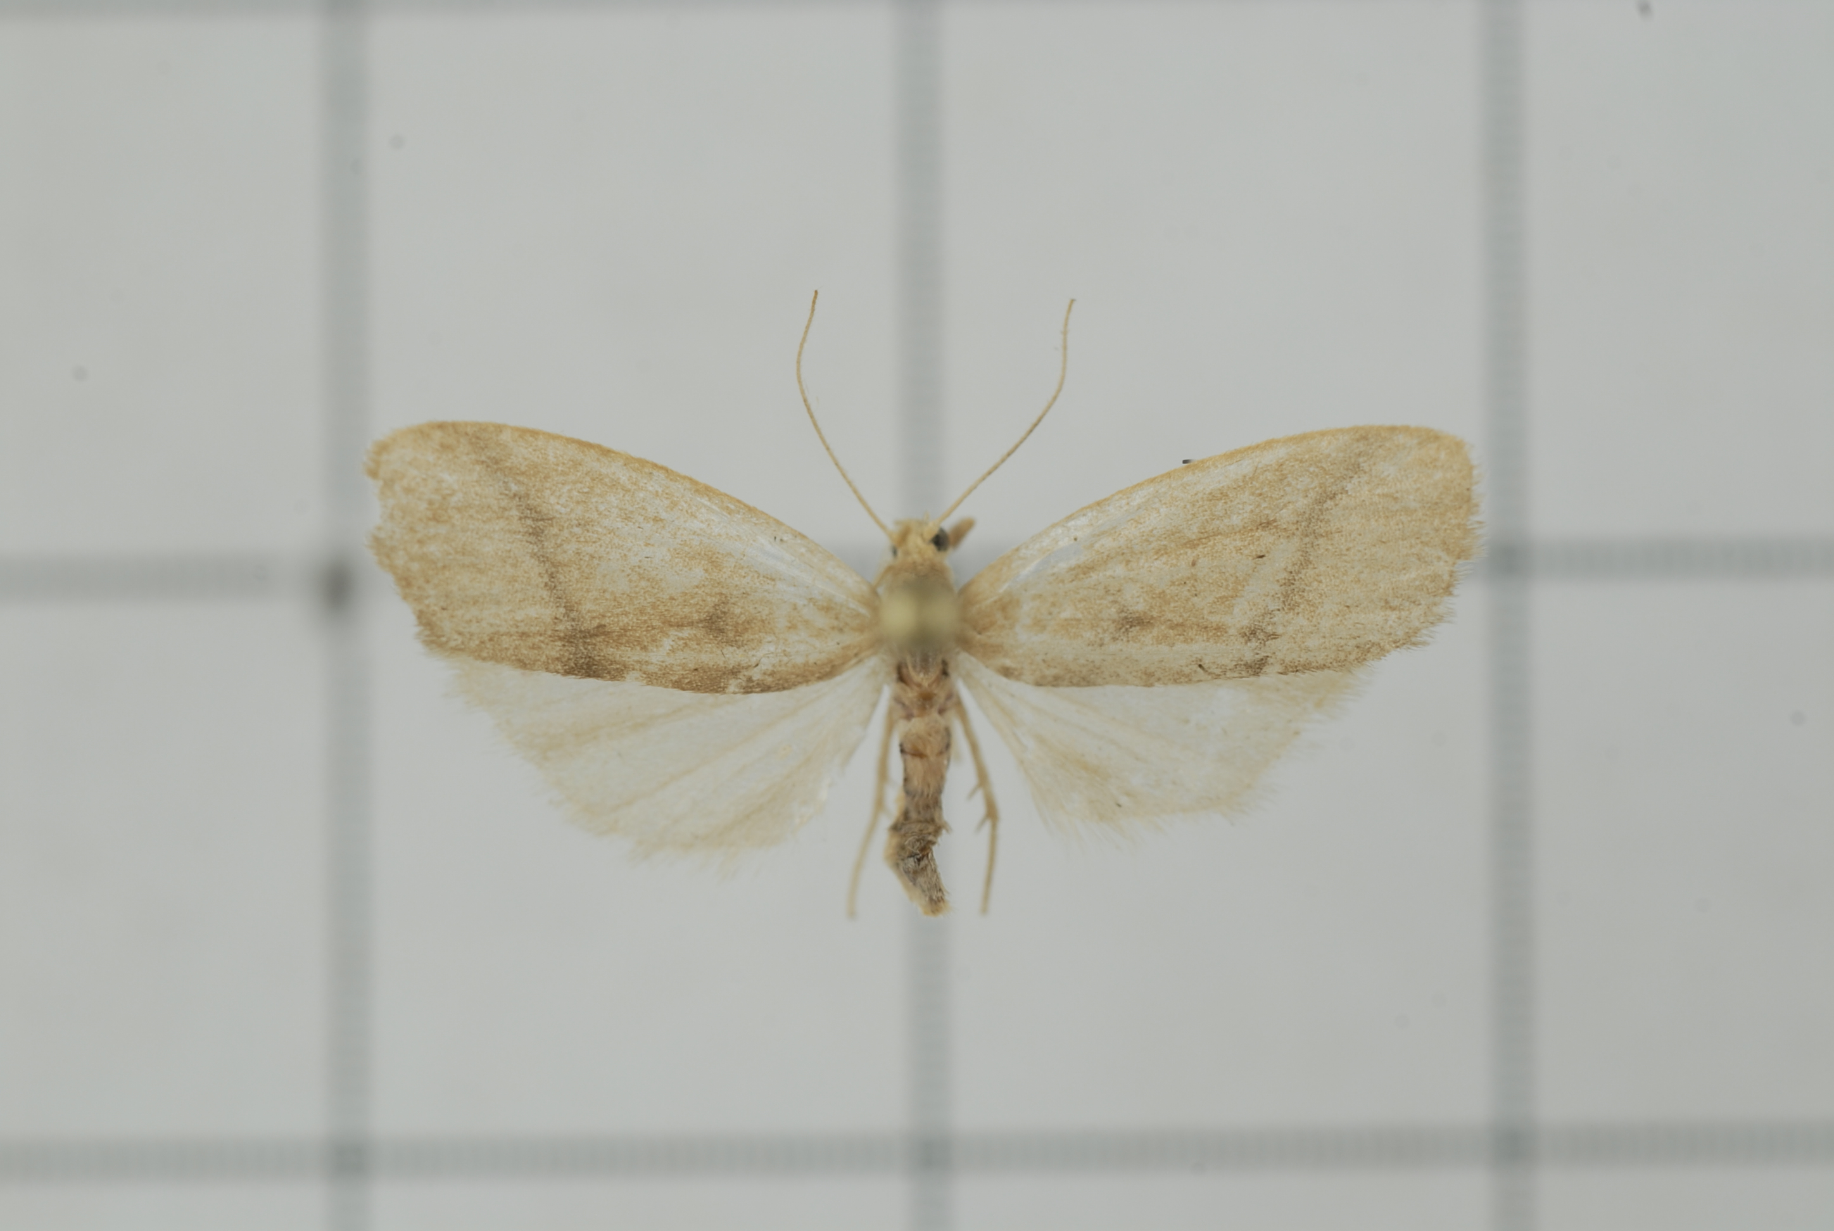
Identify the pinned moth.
Notata parva
